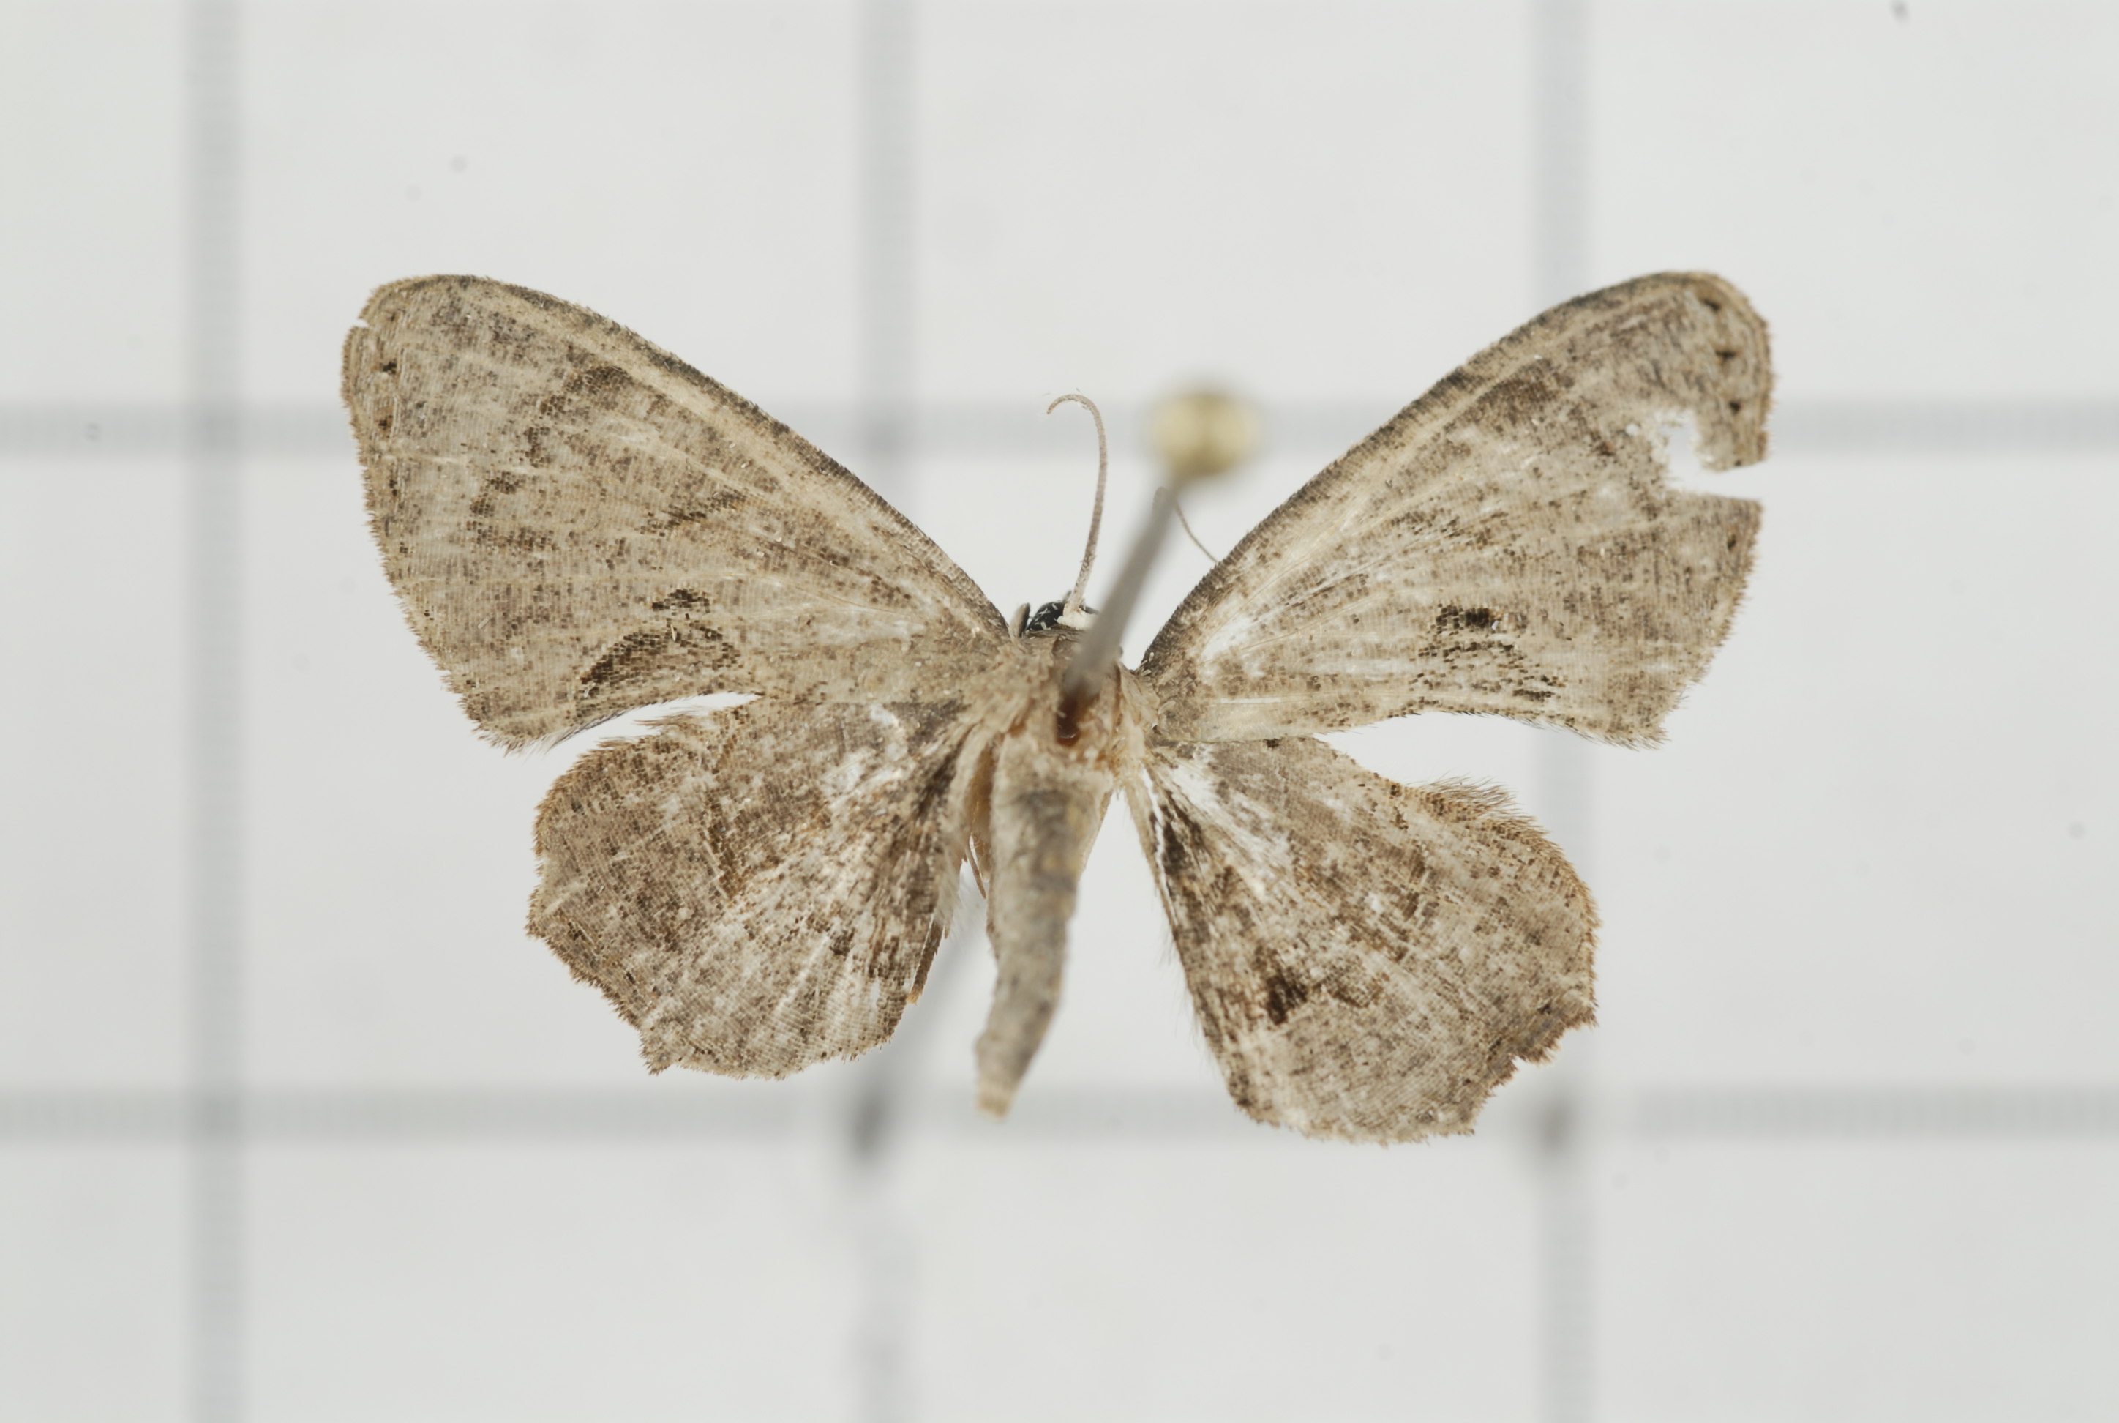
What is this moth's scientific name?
Phazaca kosemponicola
